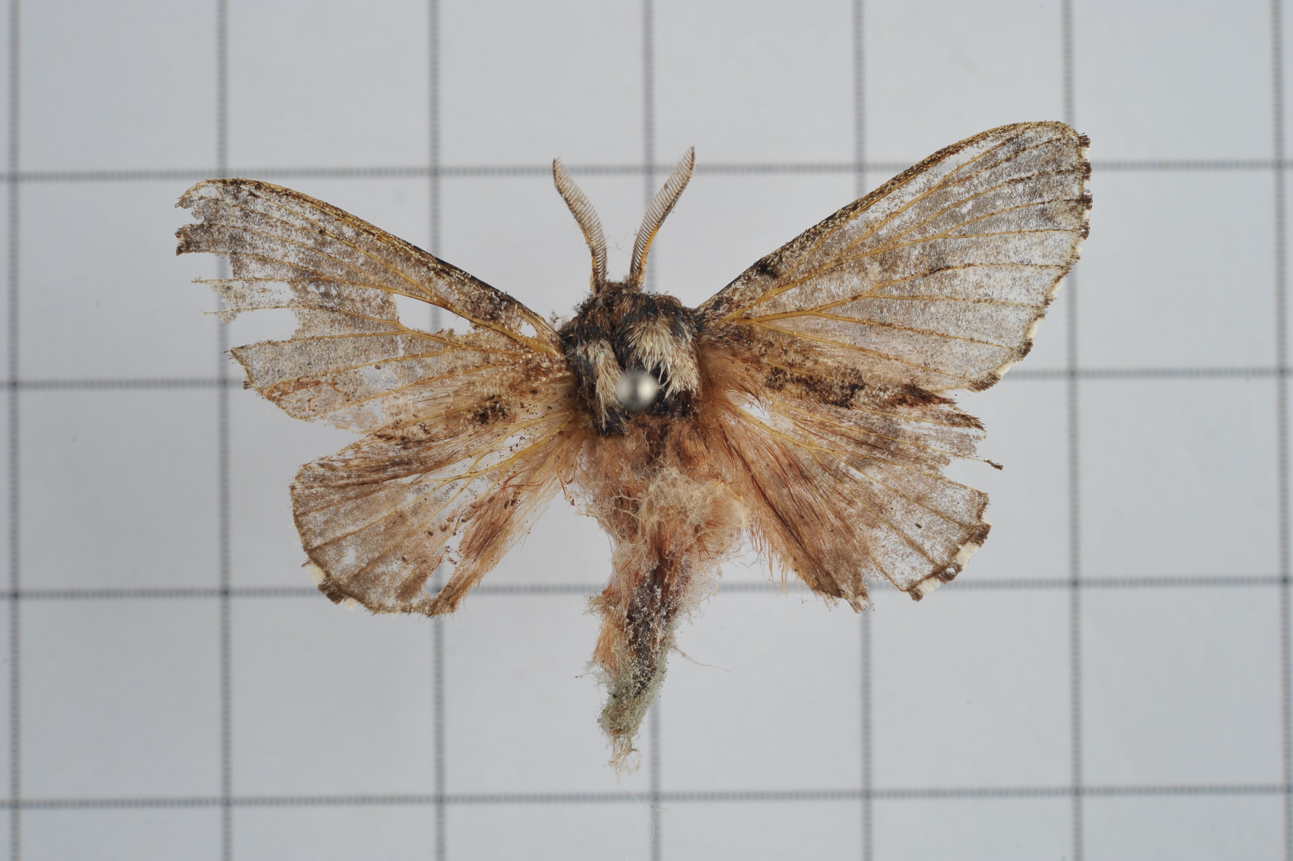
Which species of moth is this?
Cosmotriche discitincta discitincta
